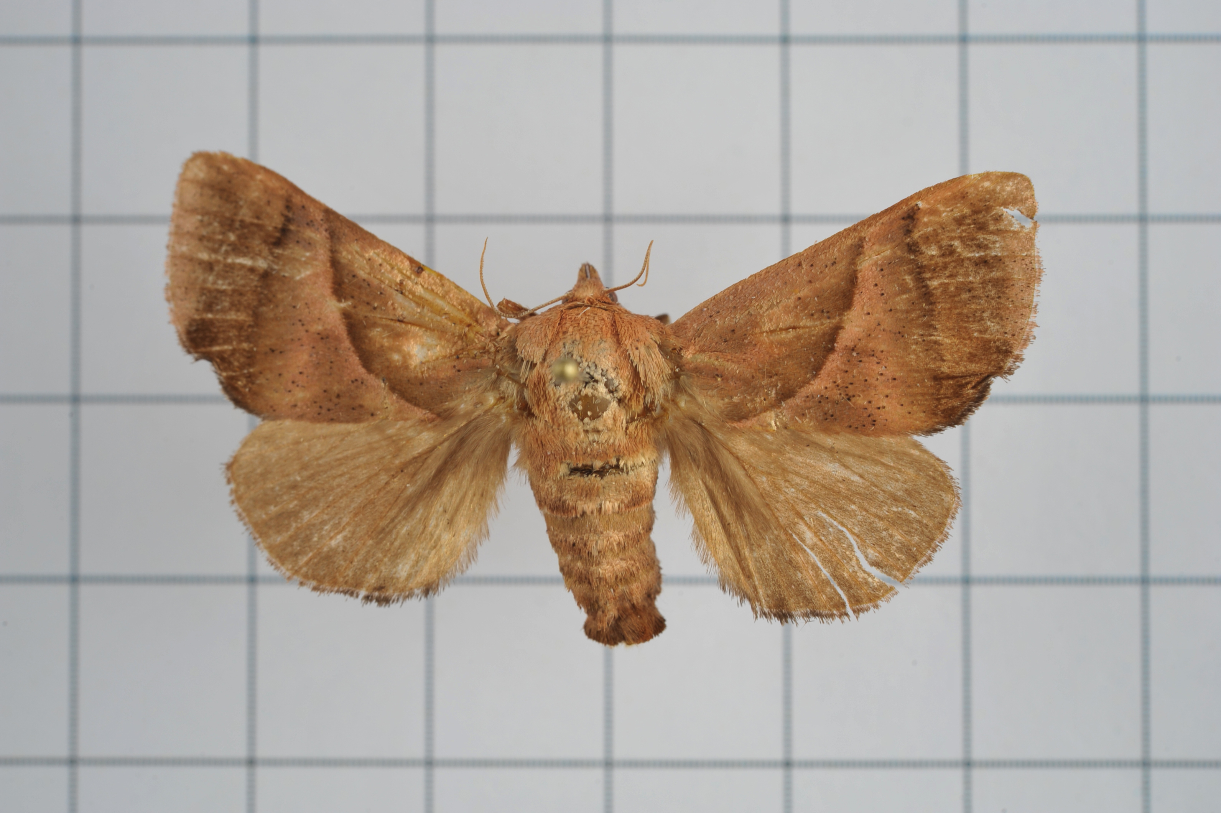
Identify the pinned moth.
Setora postornata
